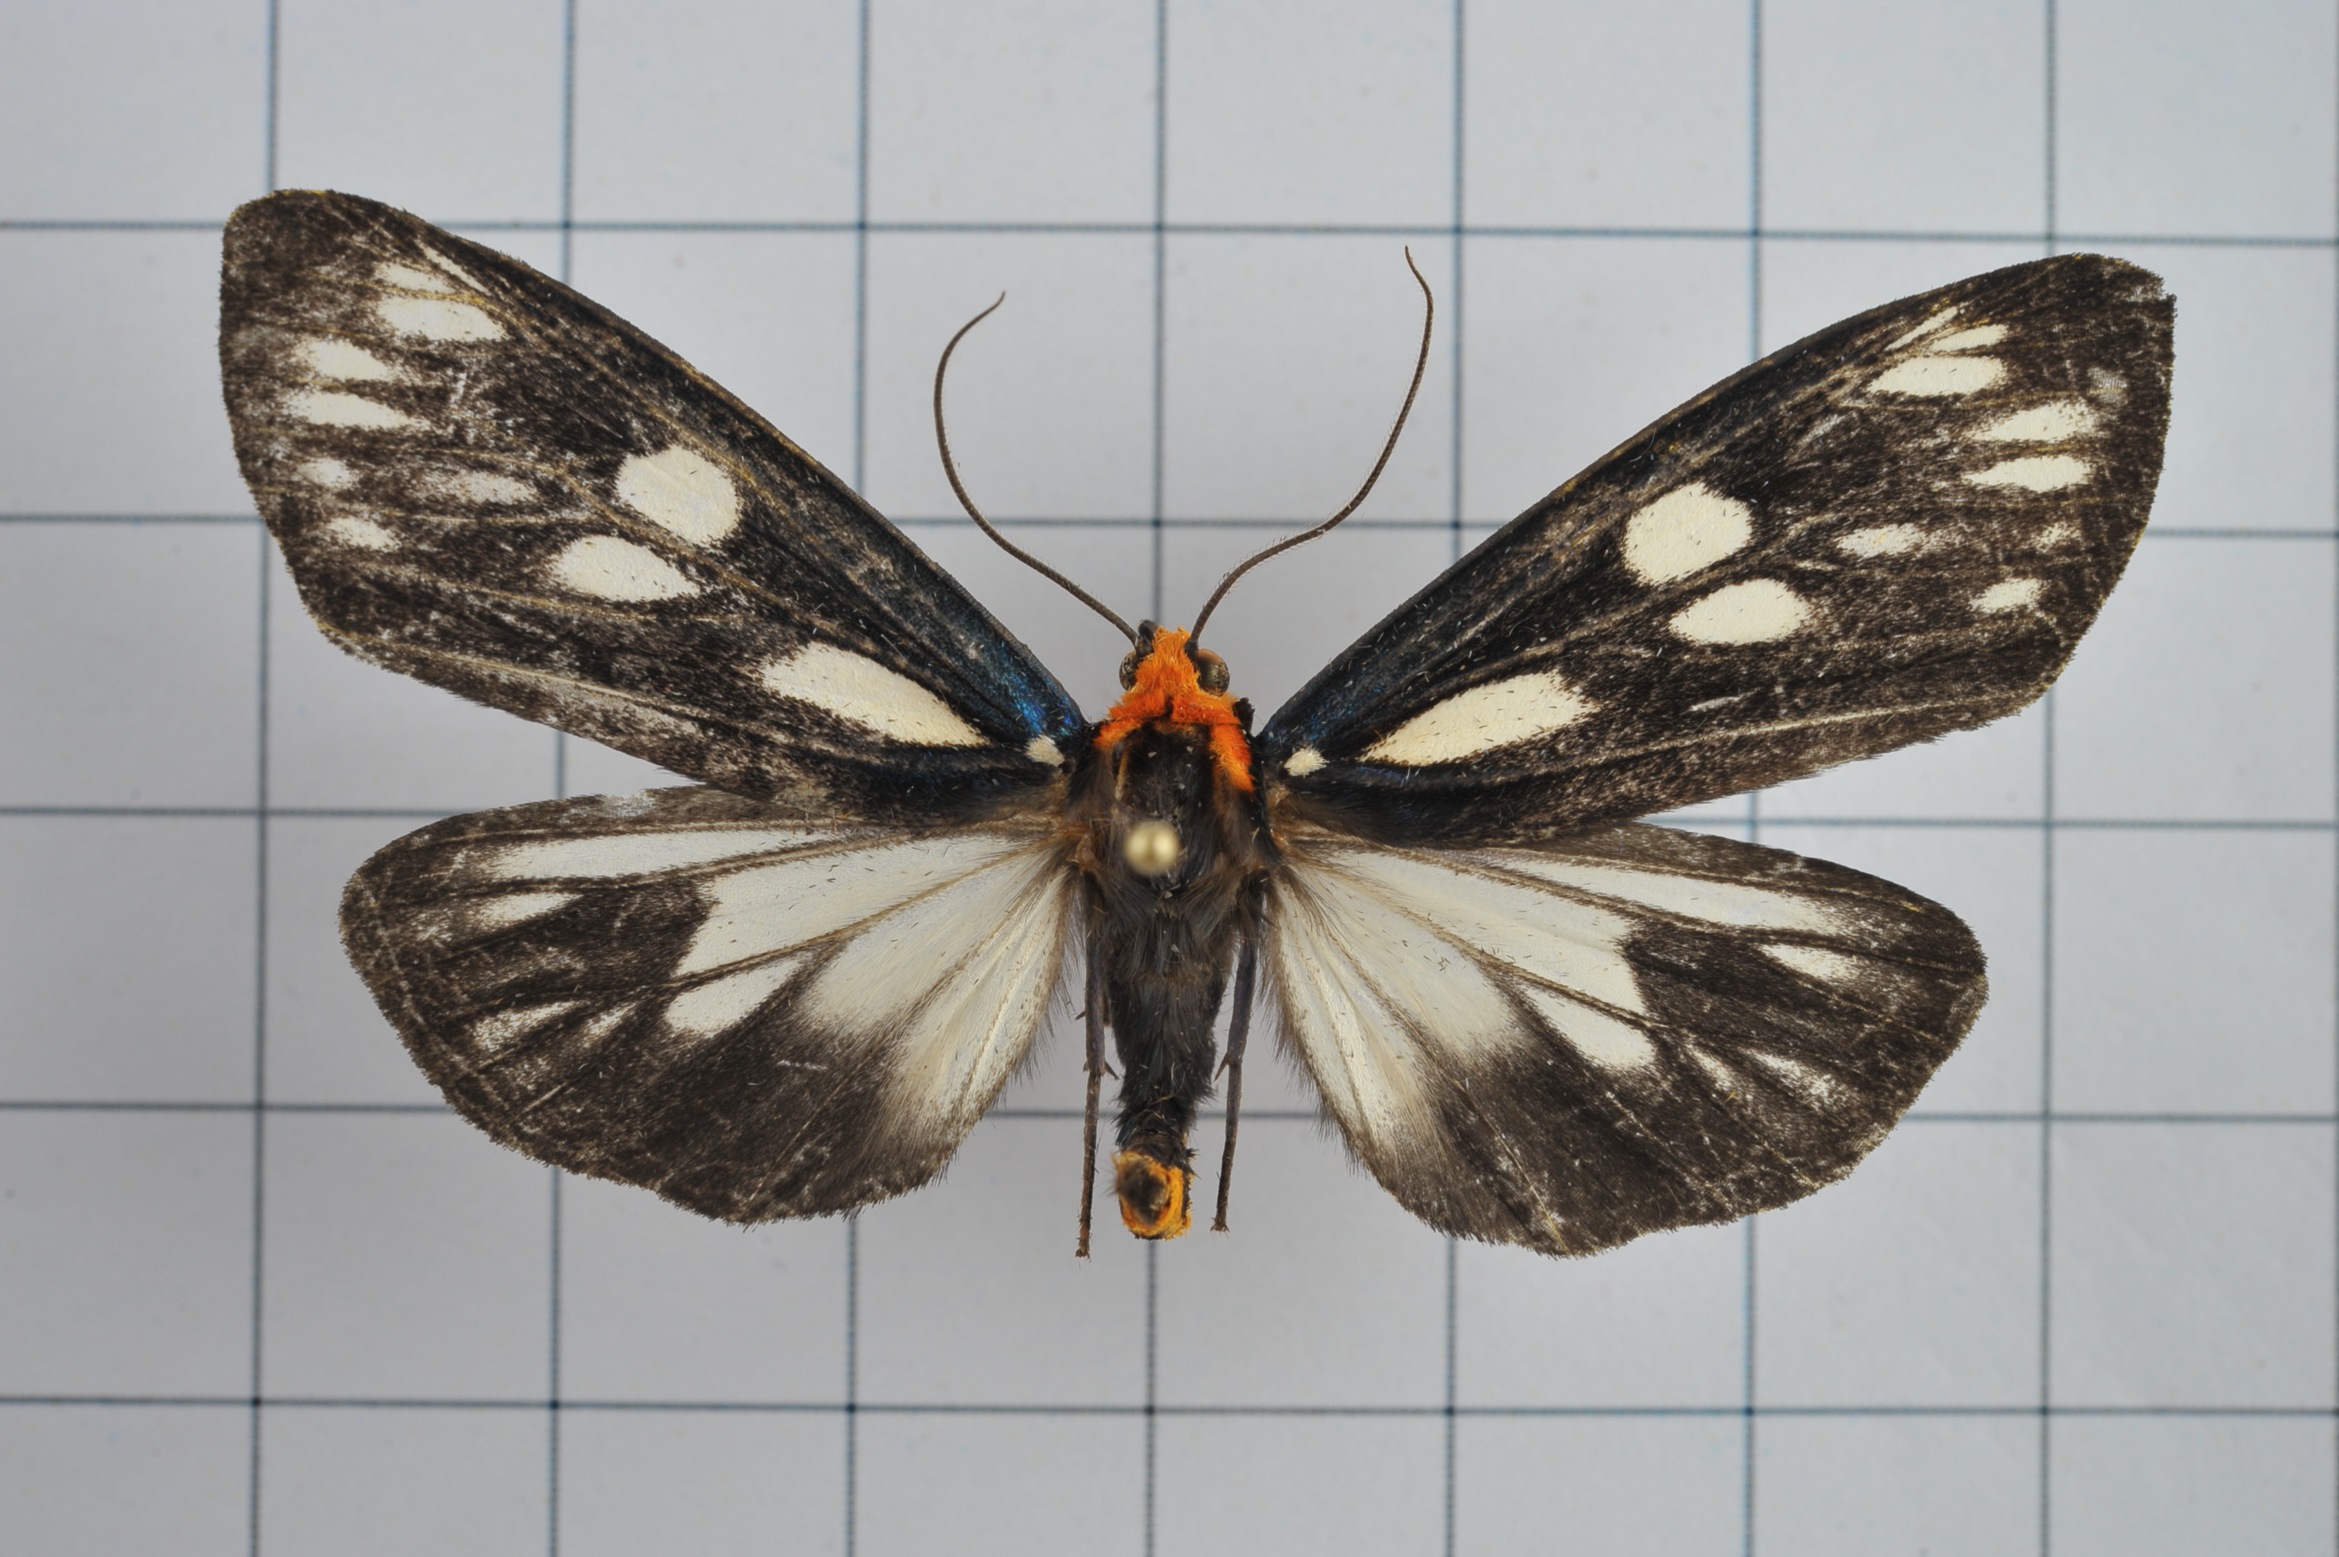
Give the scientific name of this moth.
Macrobrochis gigas
